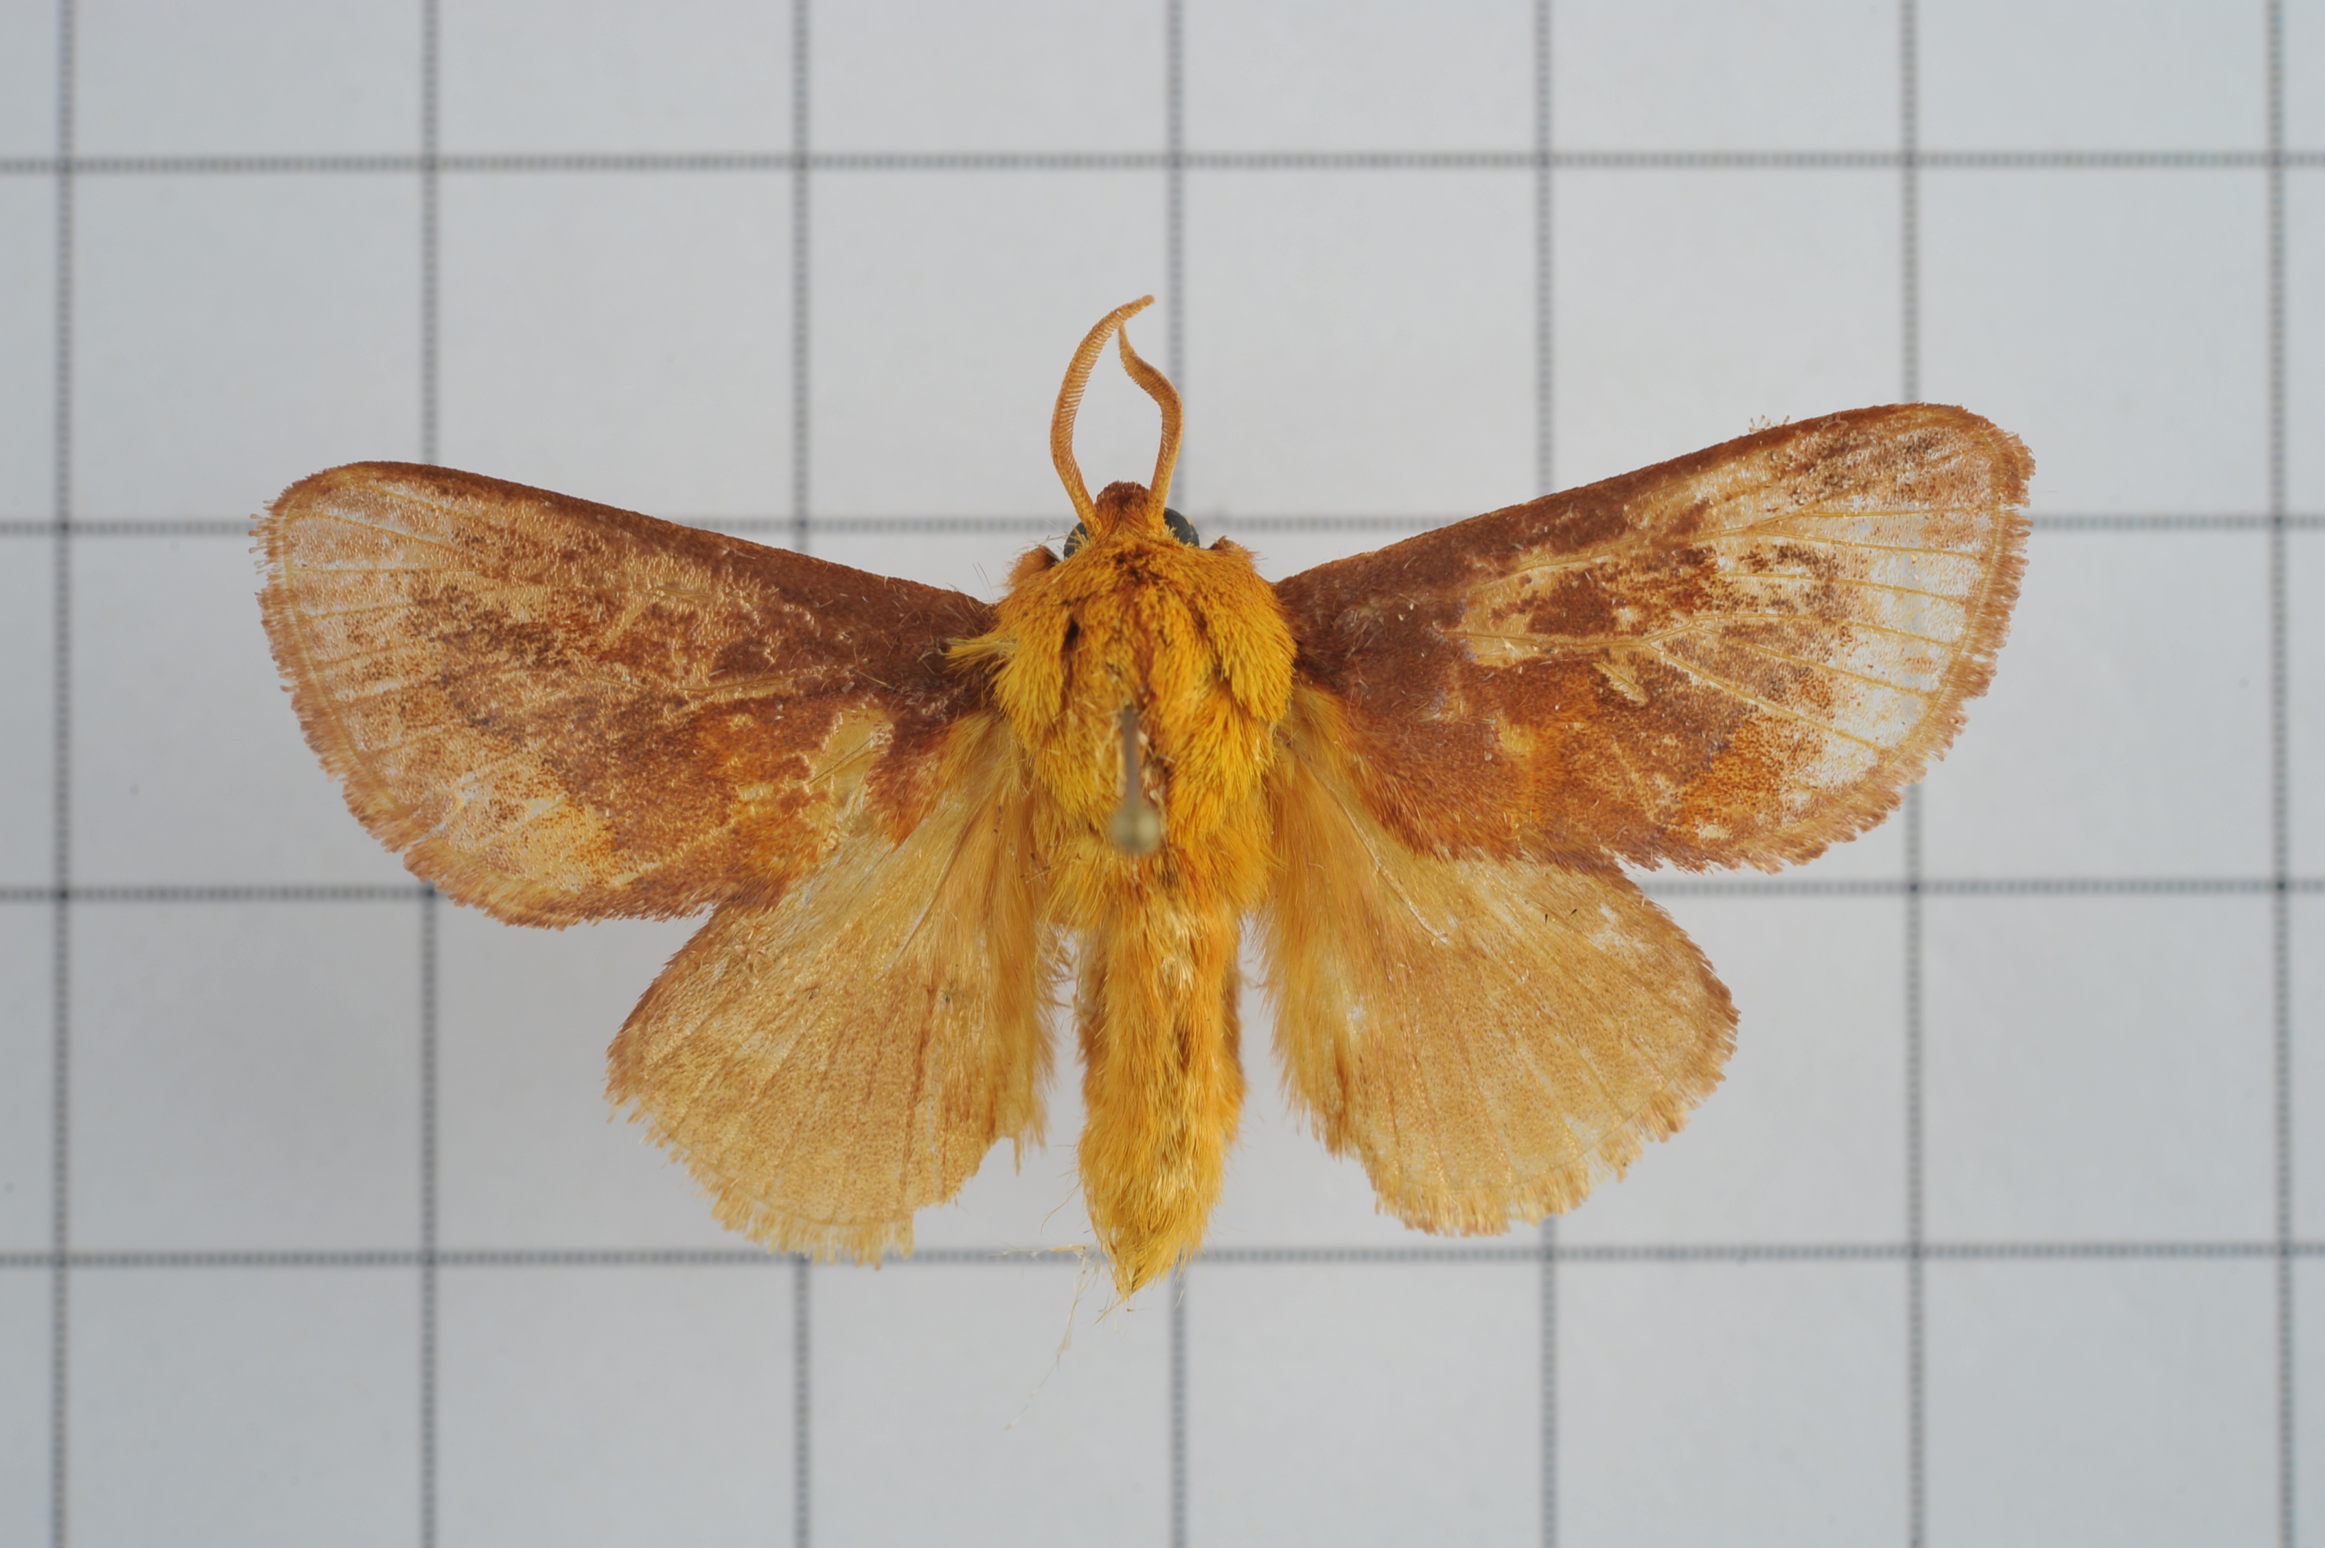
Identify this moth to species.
Narosoideus flavidorsalis
